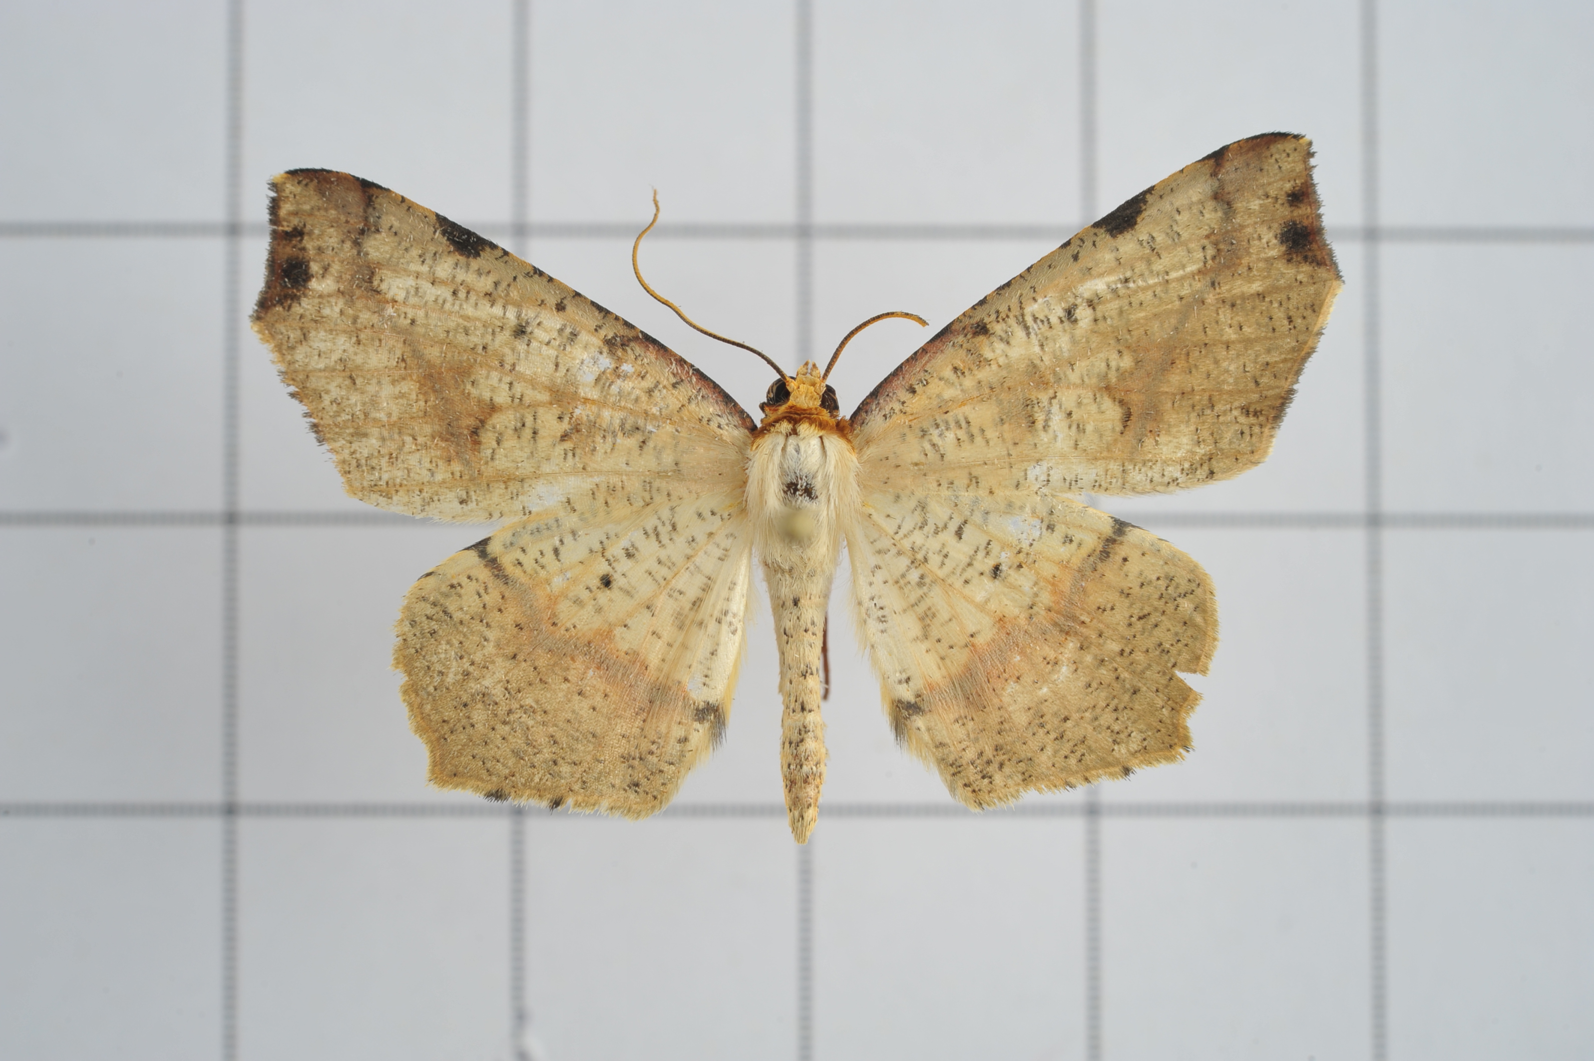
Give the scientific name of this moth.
Pareclipsis umbrata
